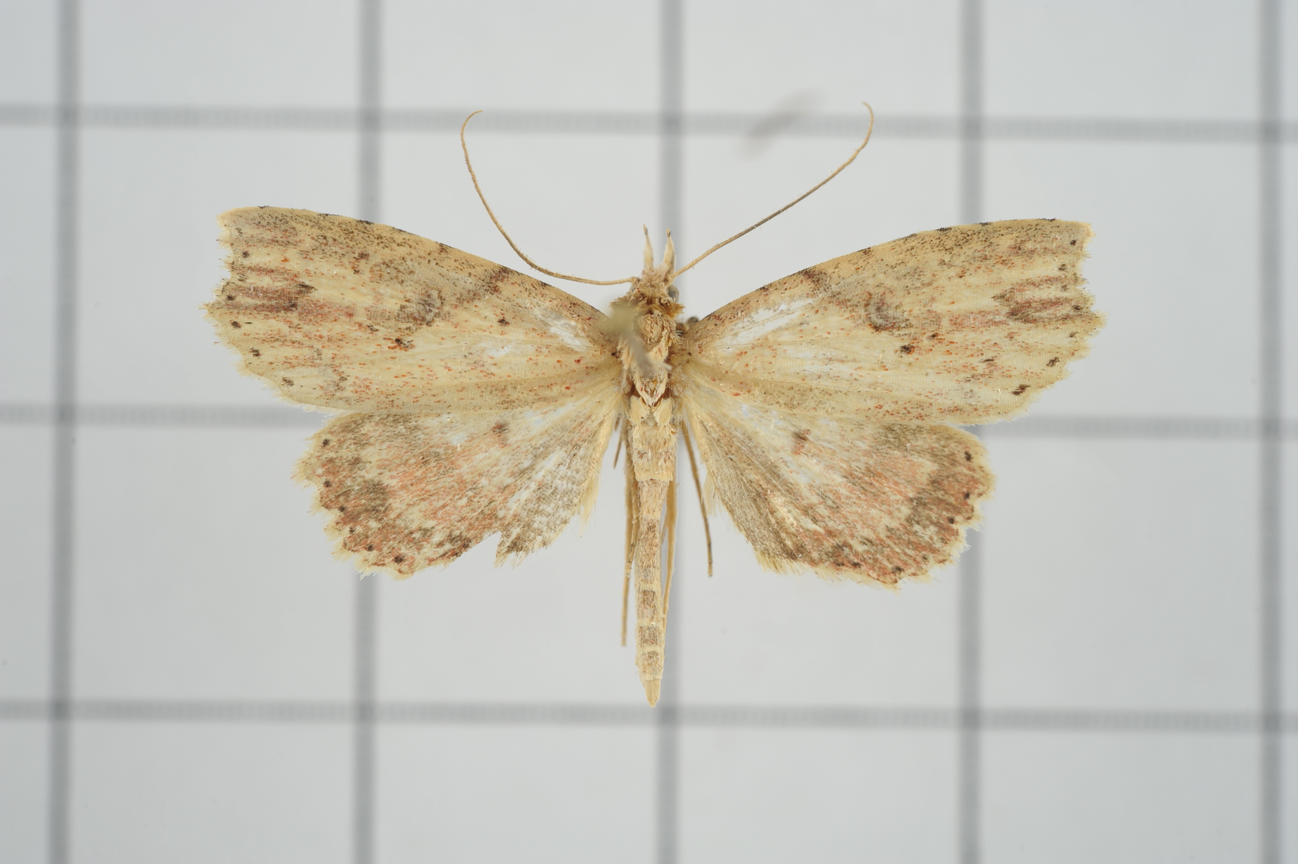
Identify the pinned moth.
Olulis puncticinctalis
